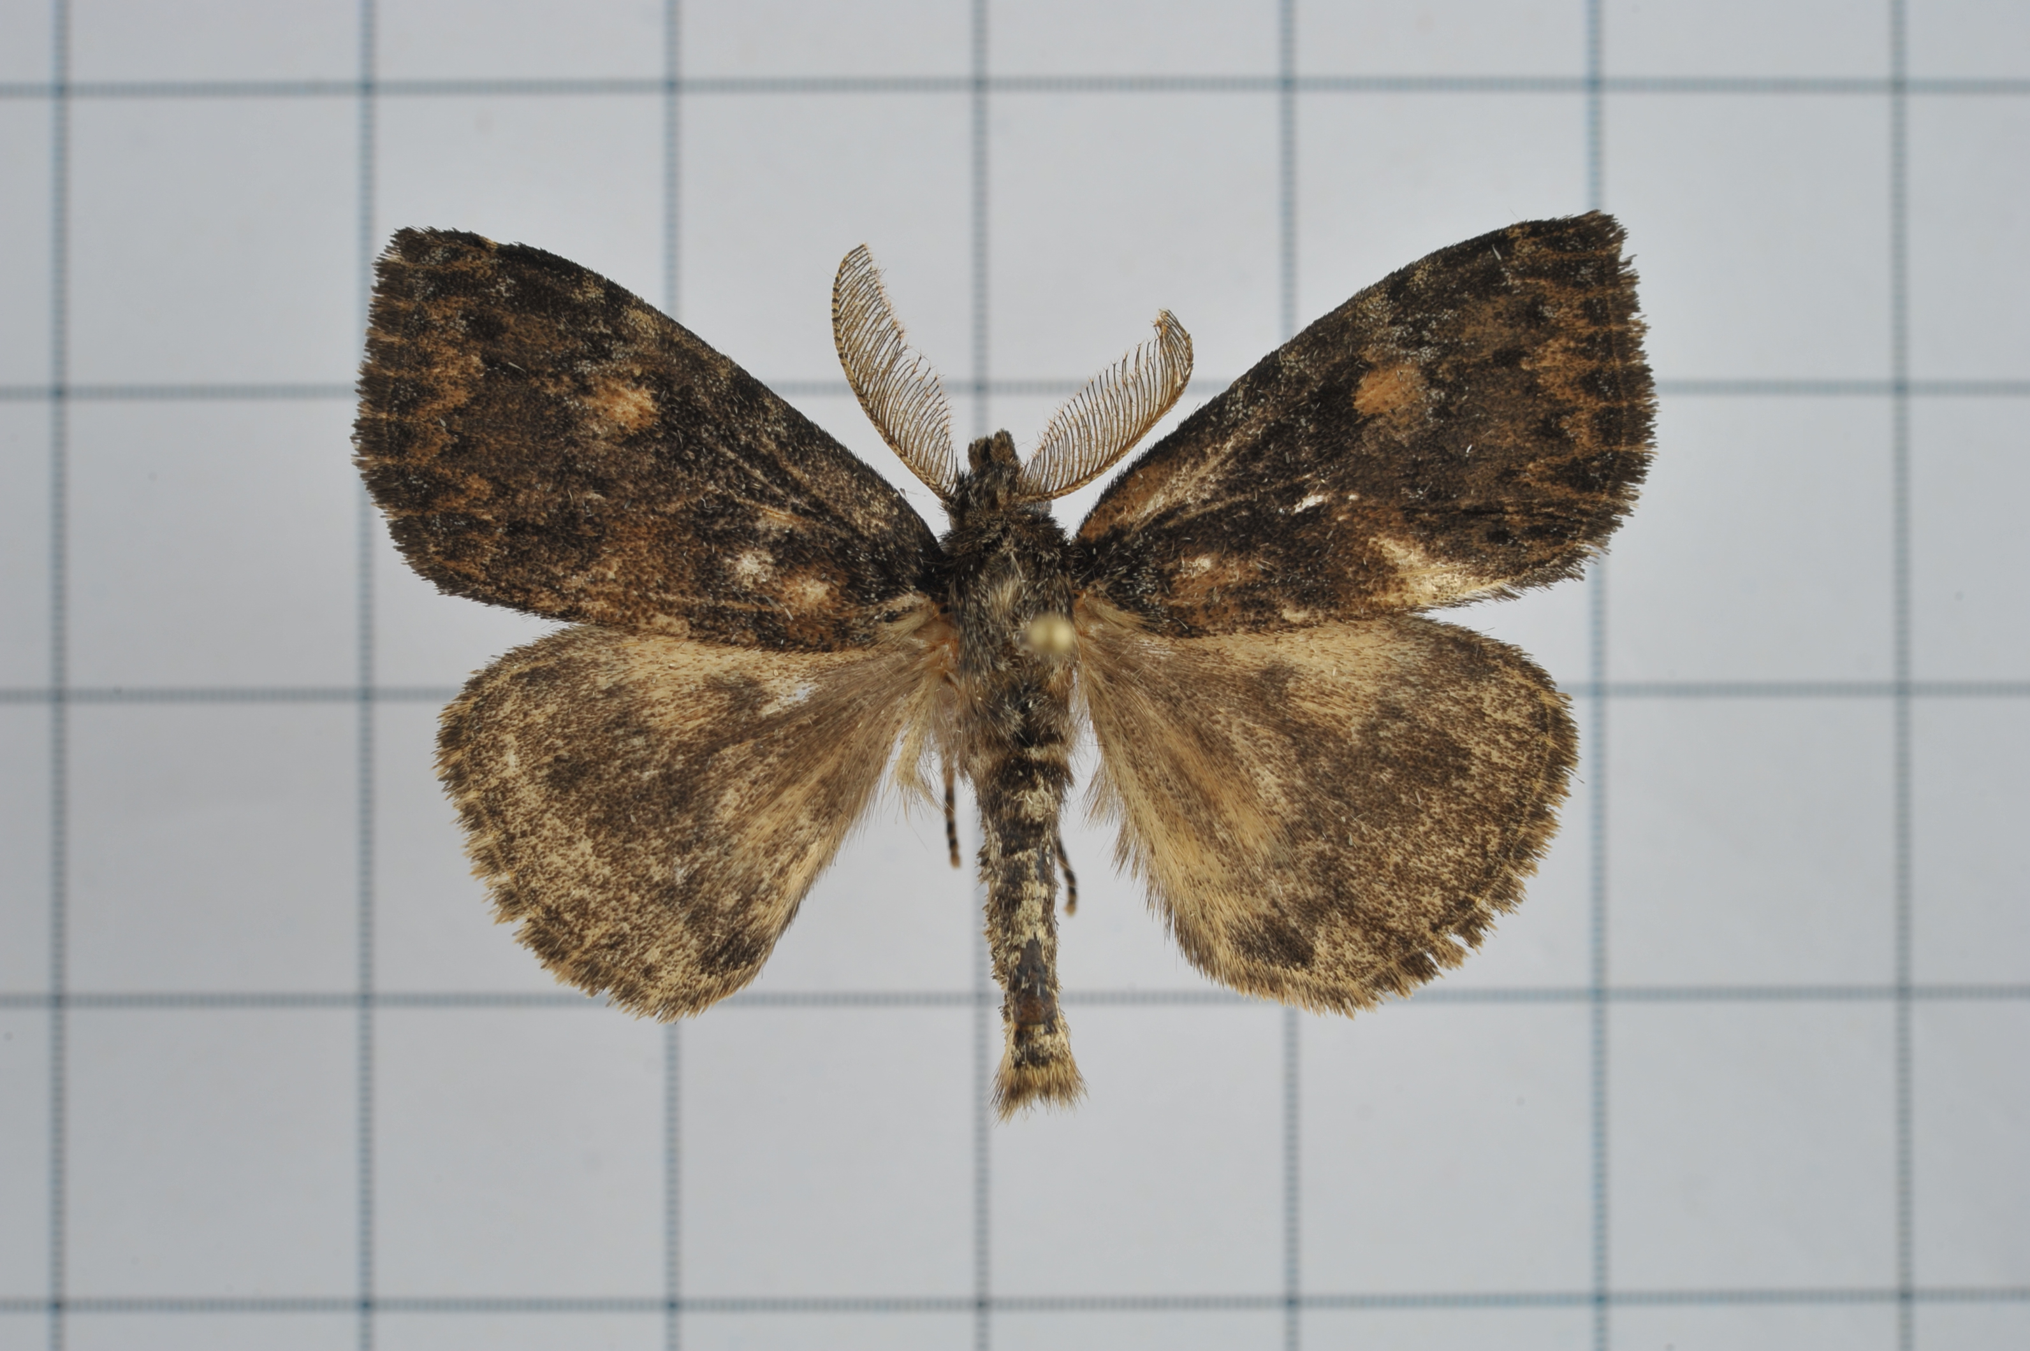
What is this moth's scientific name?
Ilema kosemponica
